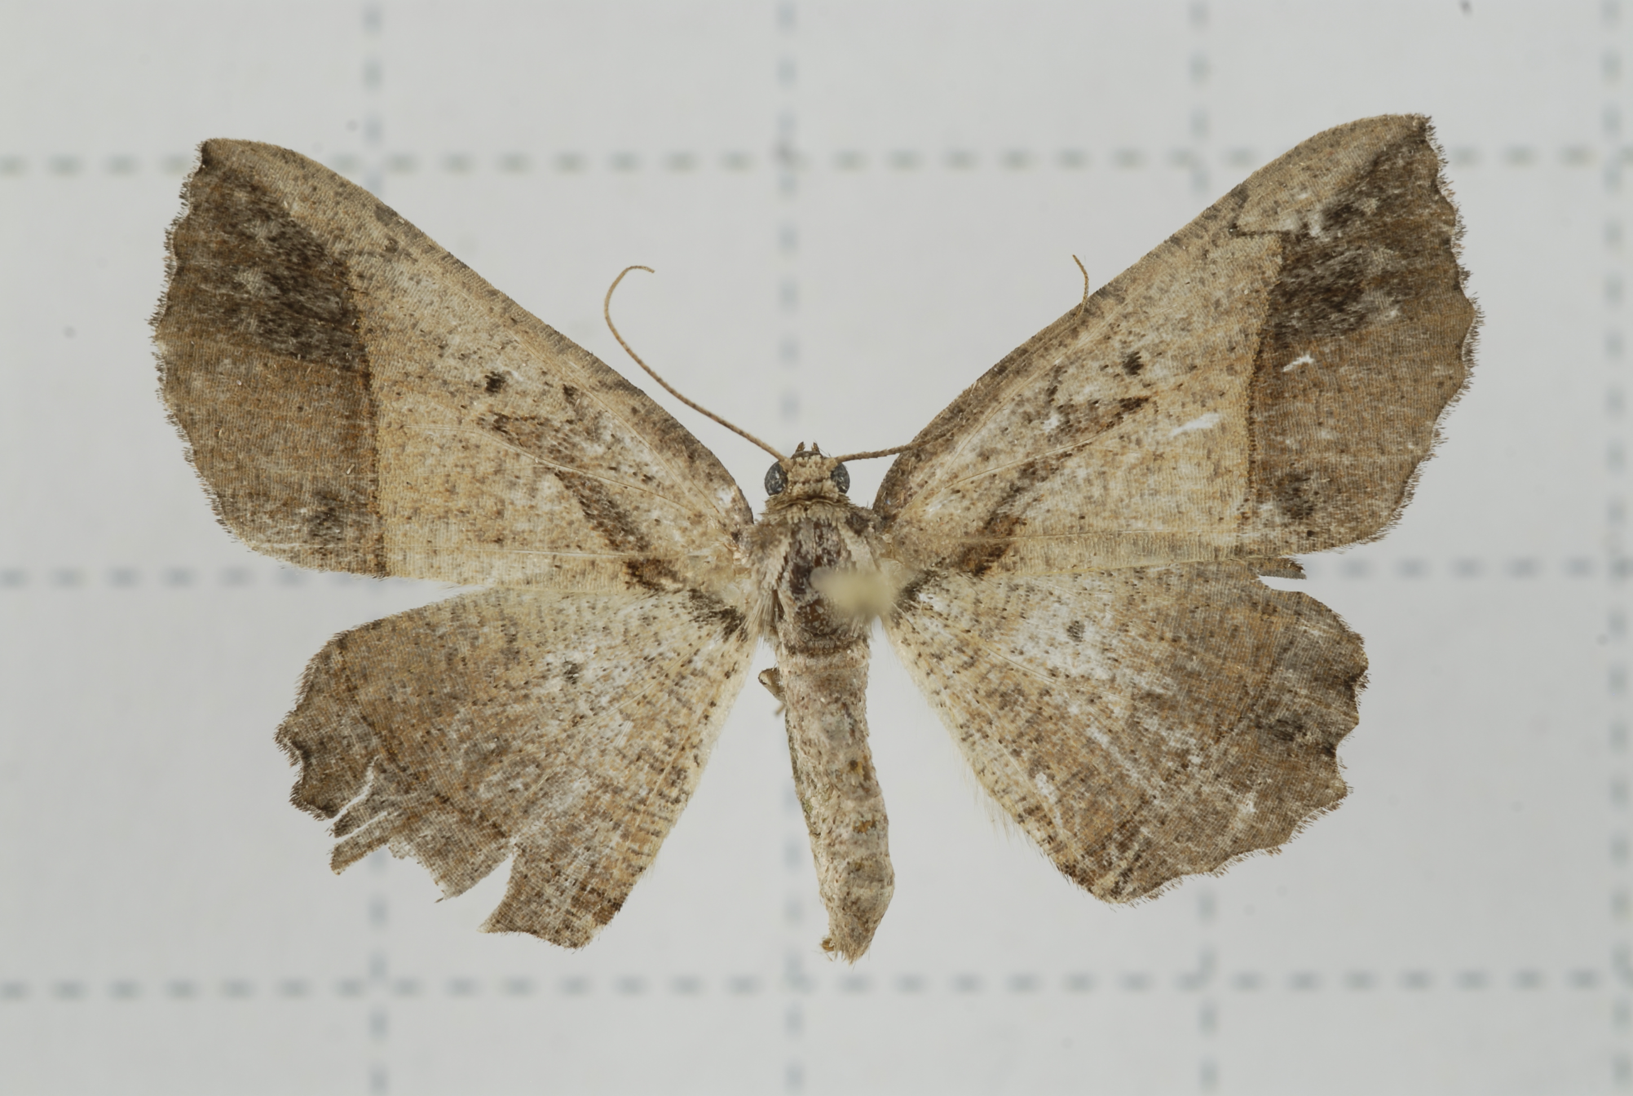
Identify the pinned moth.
Menophra taiwana
